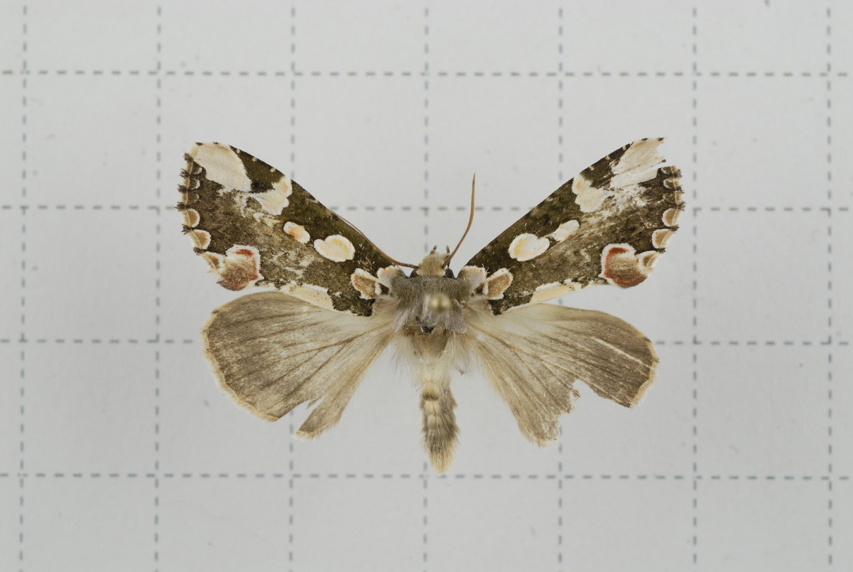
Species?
Horithyatira decorata takamukui
